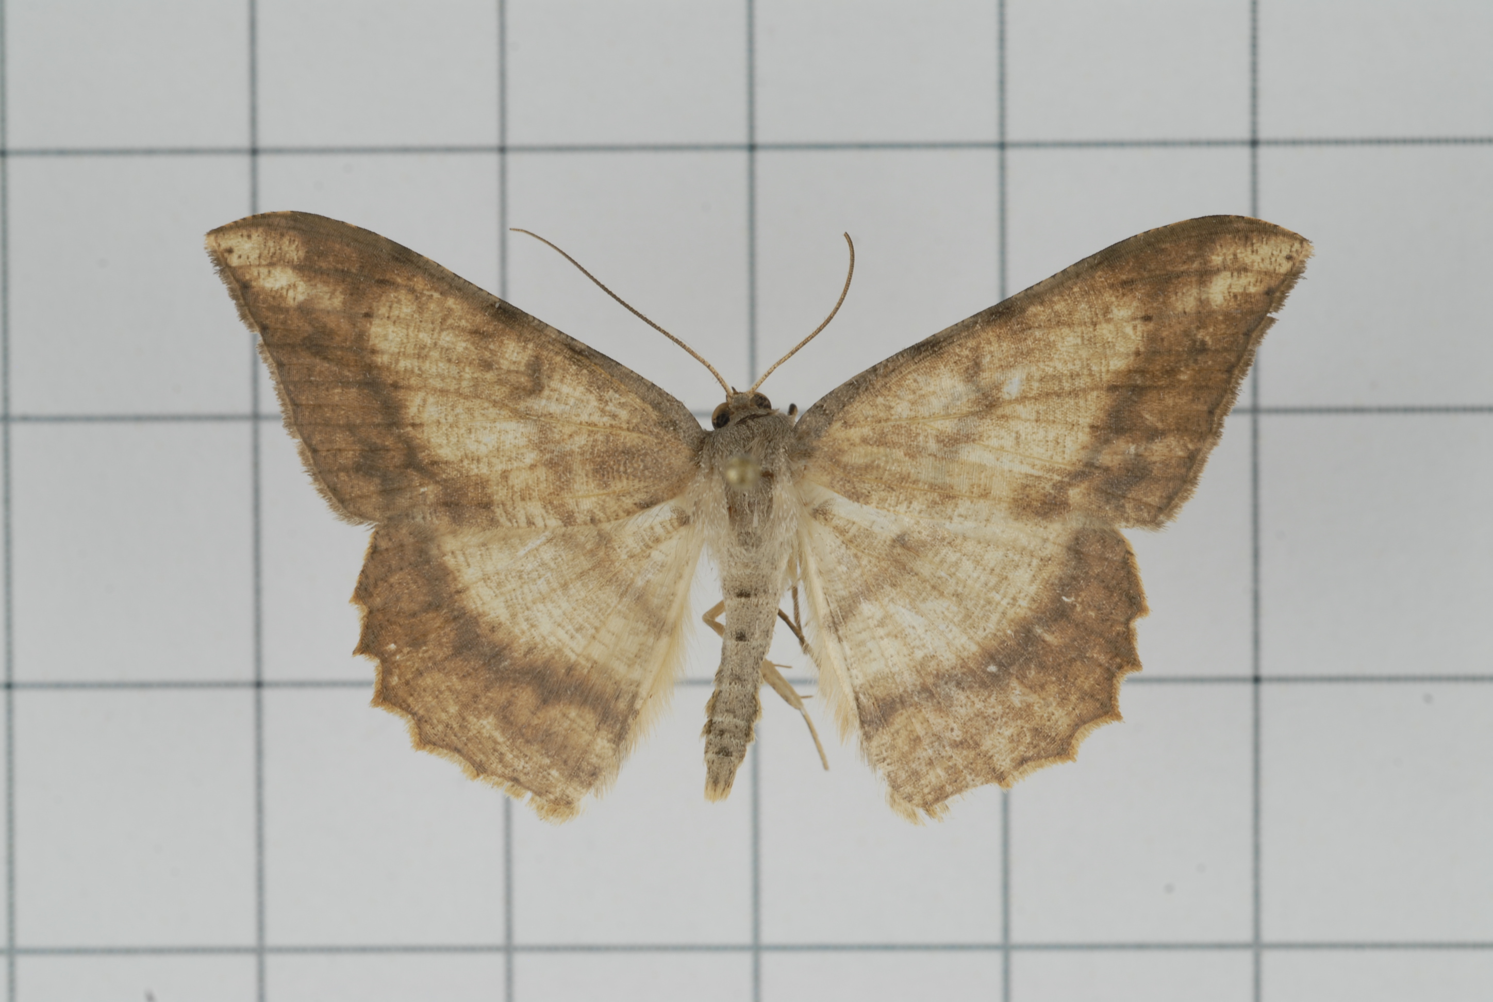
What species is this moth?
Luxiaria amasa amasa
